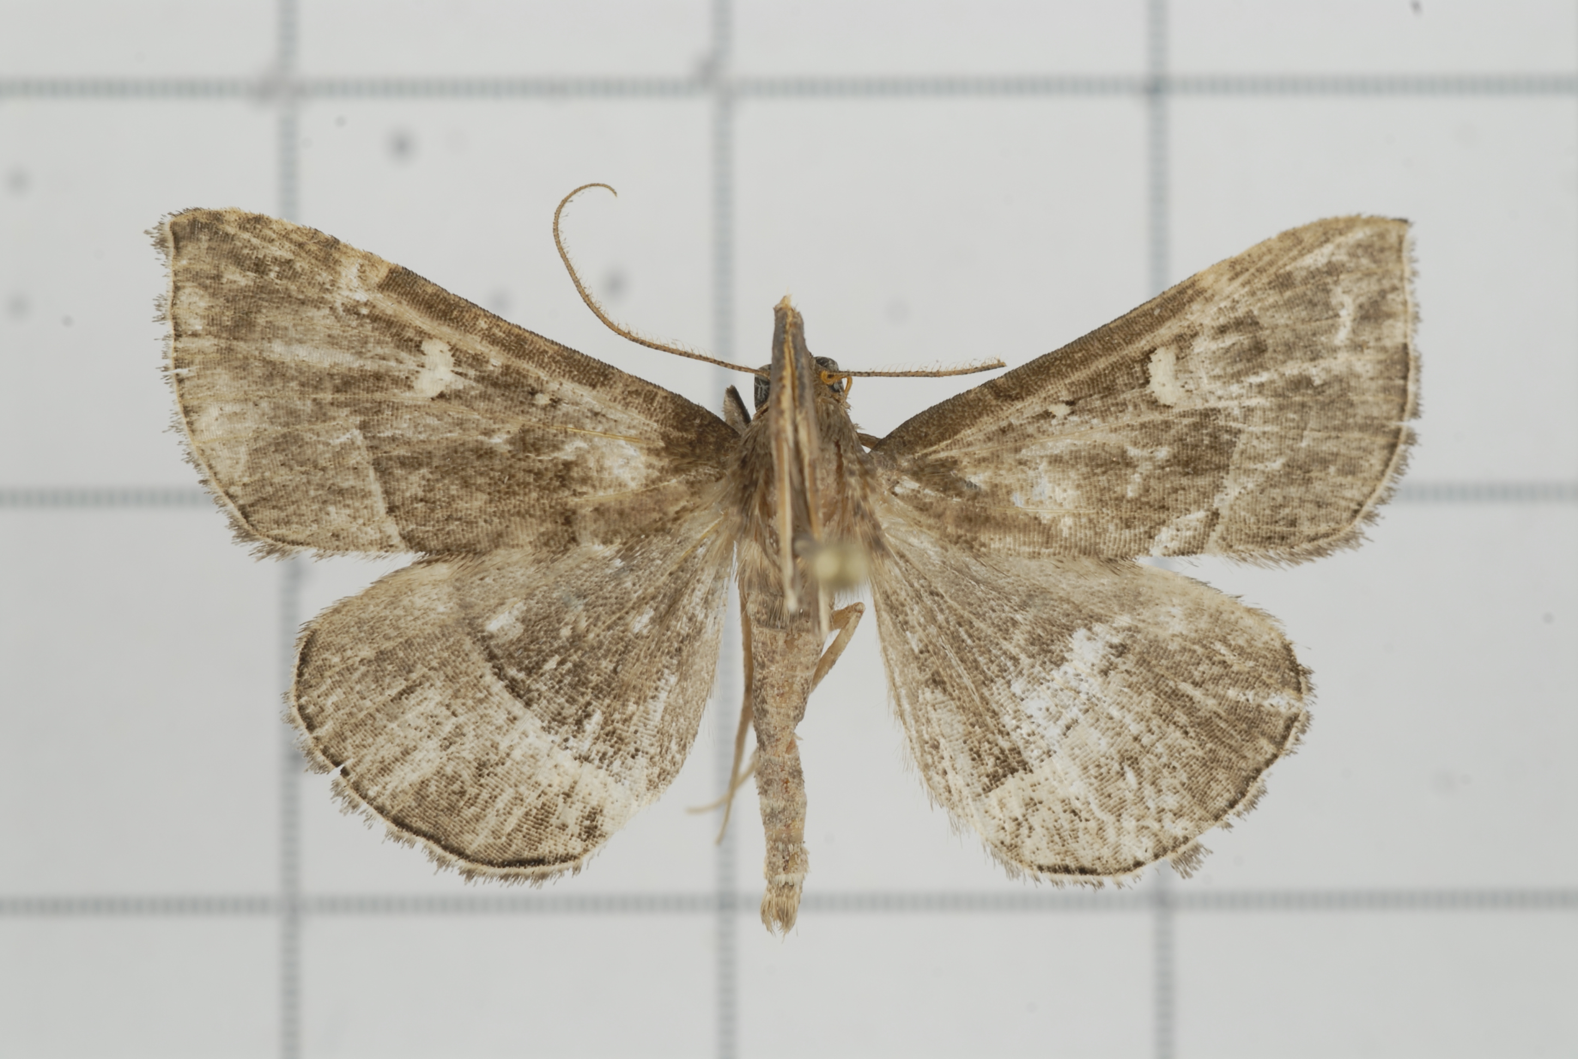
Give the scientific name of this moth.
Cidariplura gladiata
